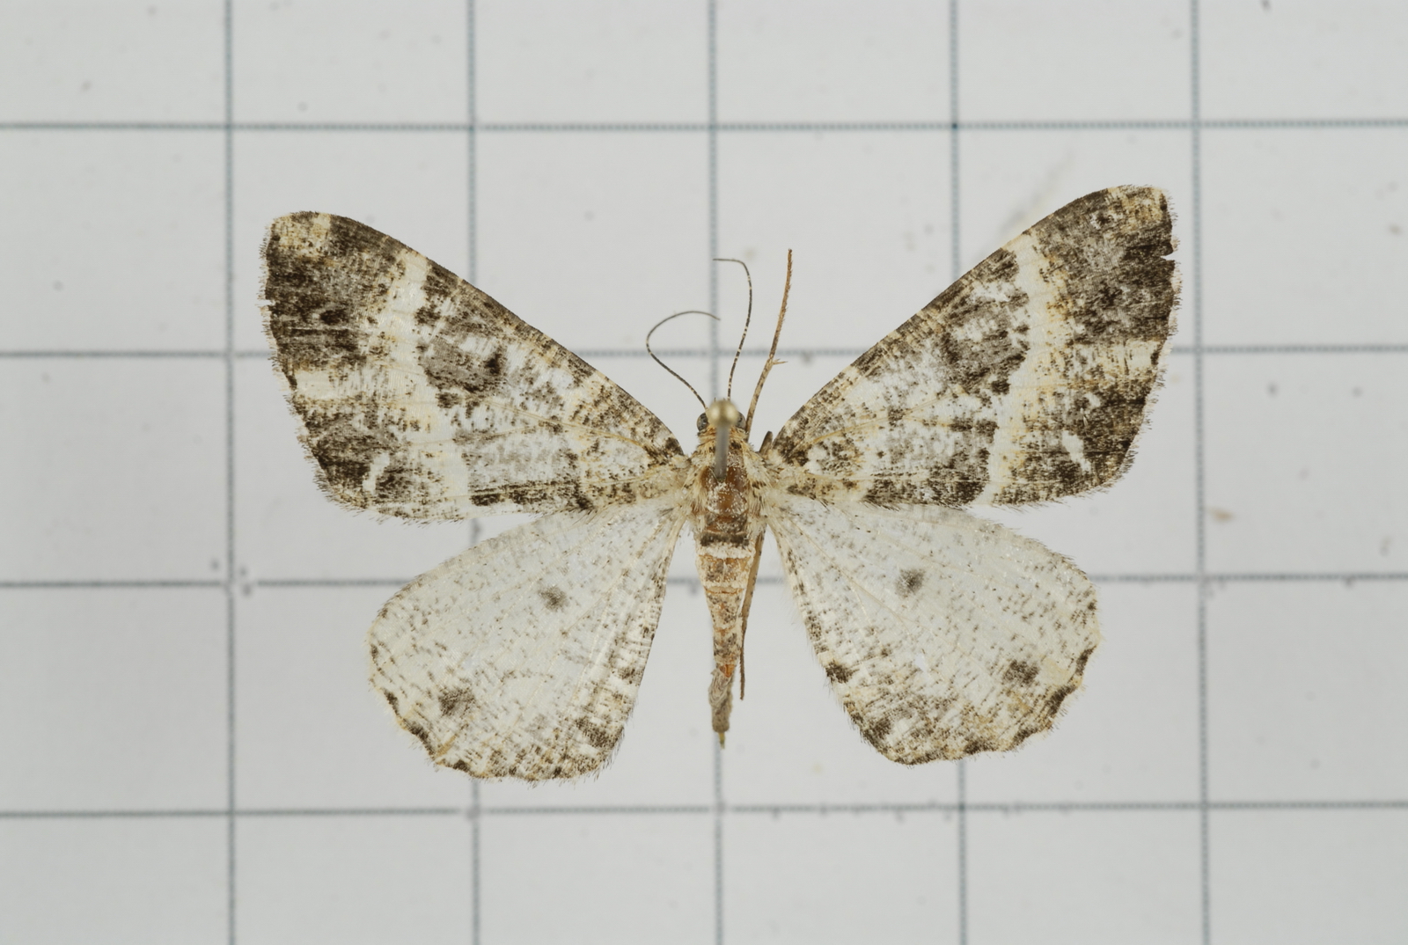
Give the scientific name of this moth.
Harutalcis fumigata
